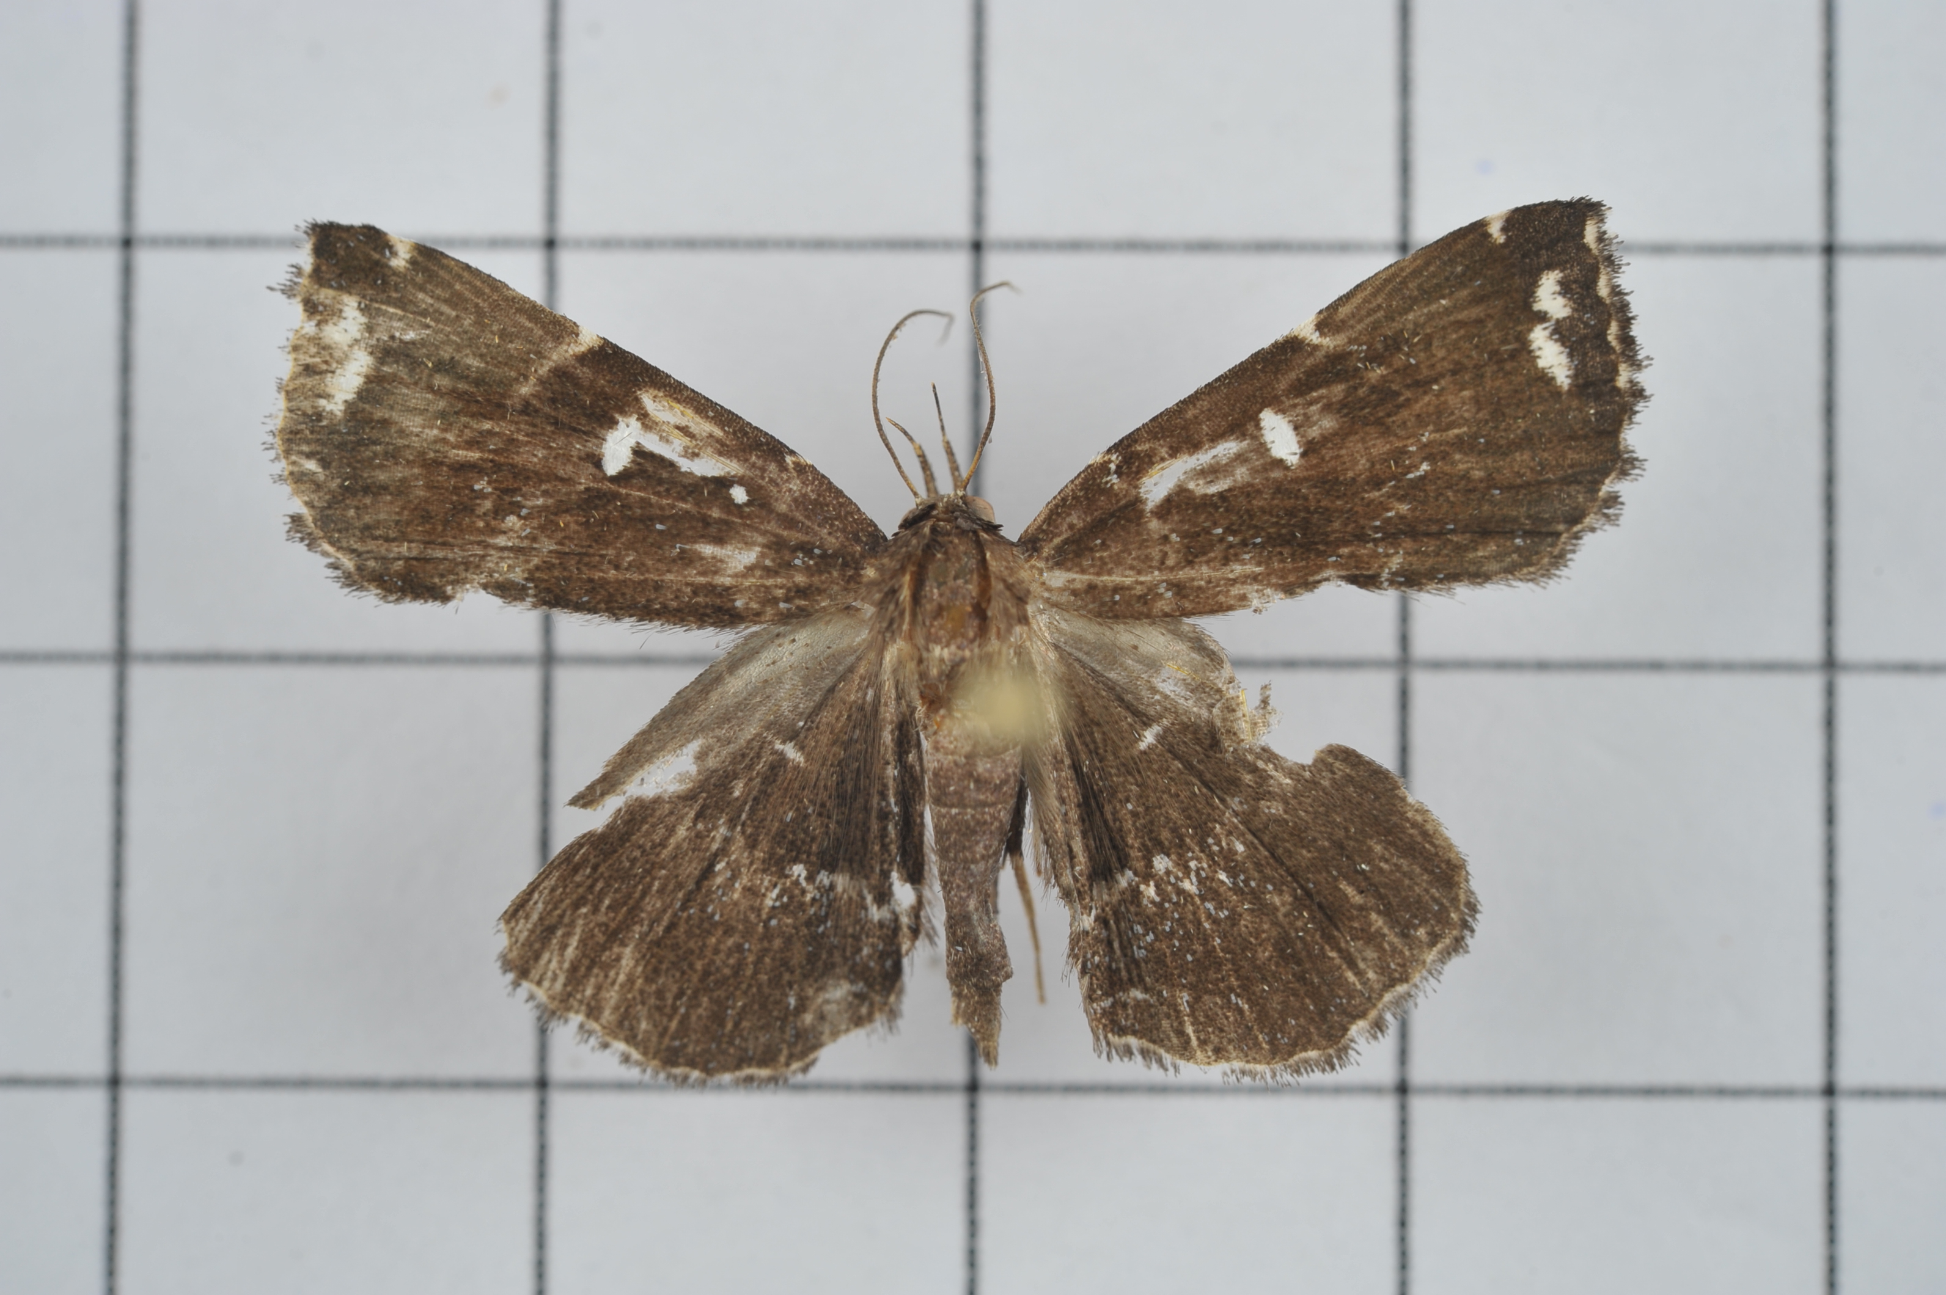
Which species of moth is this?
Adrapsa simplex
